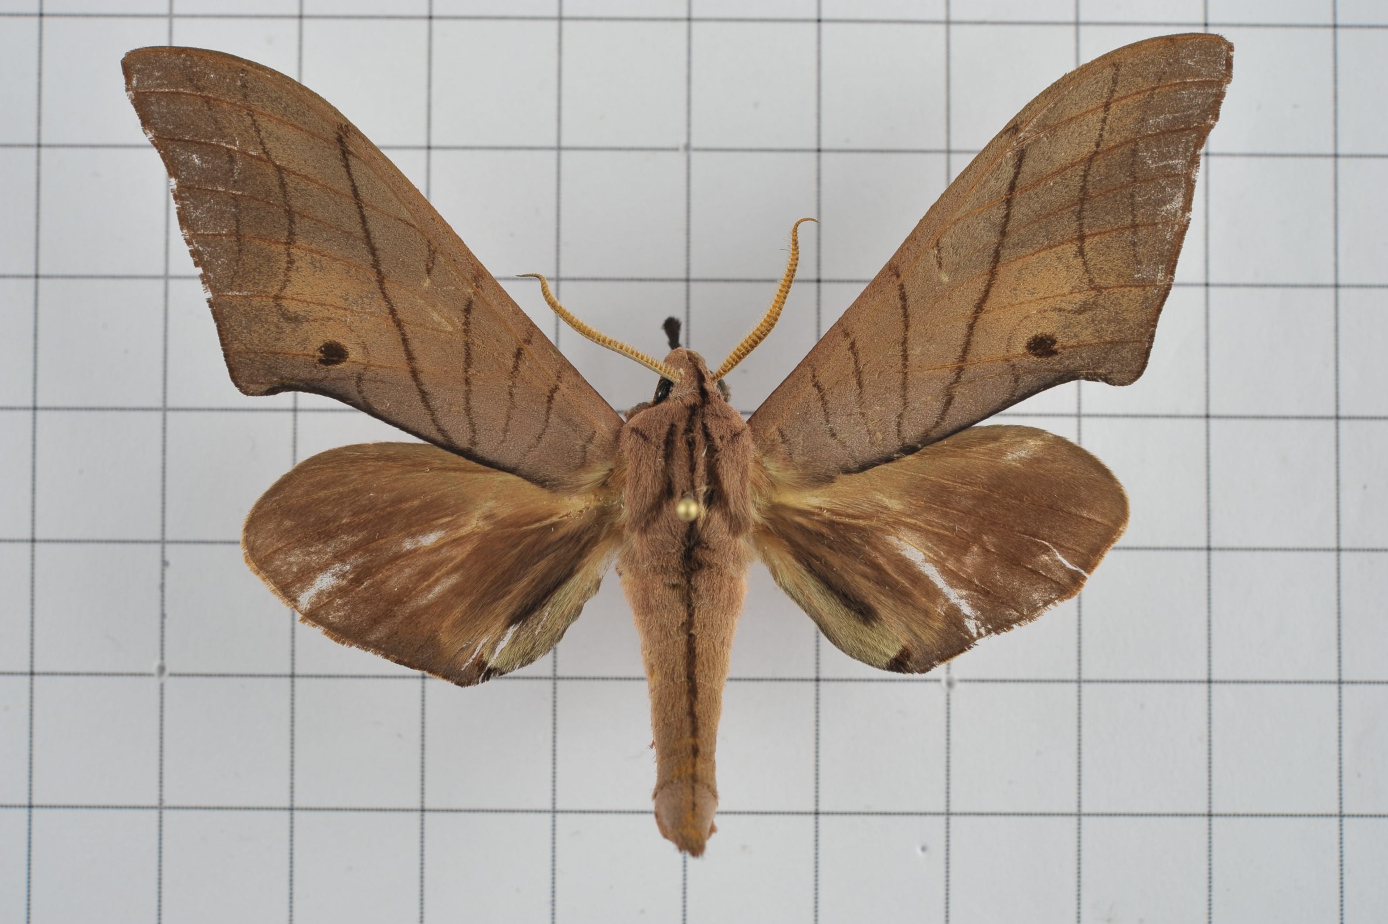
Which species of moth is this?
Marumba cristata bukaiana
